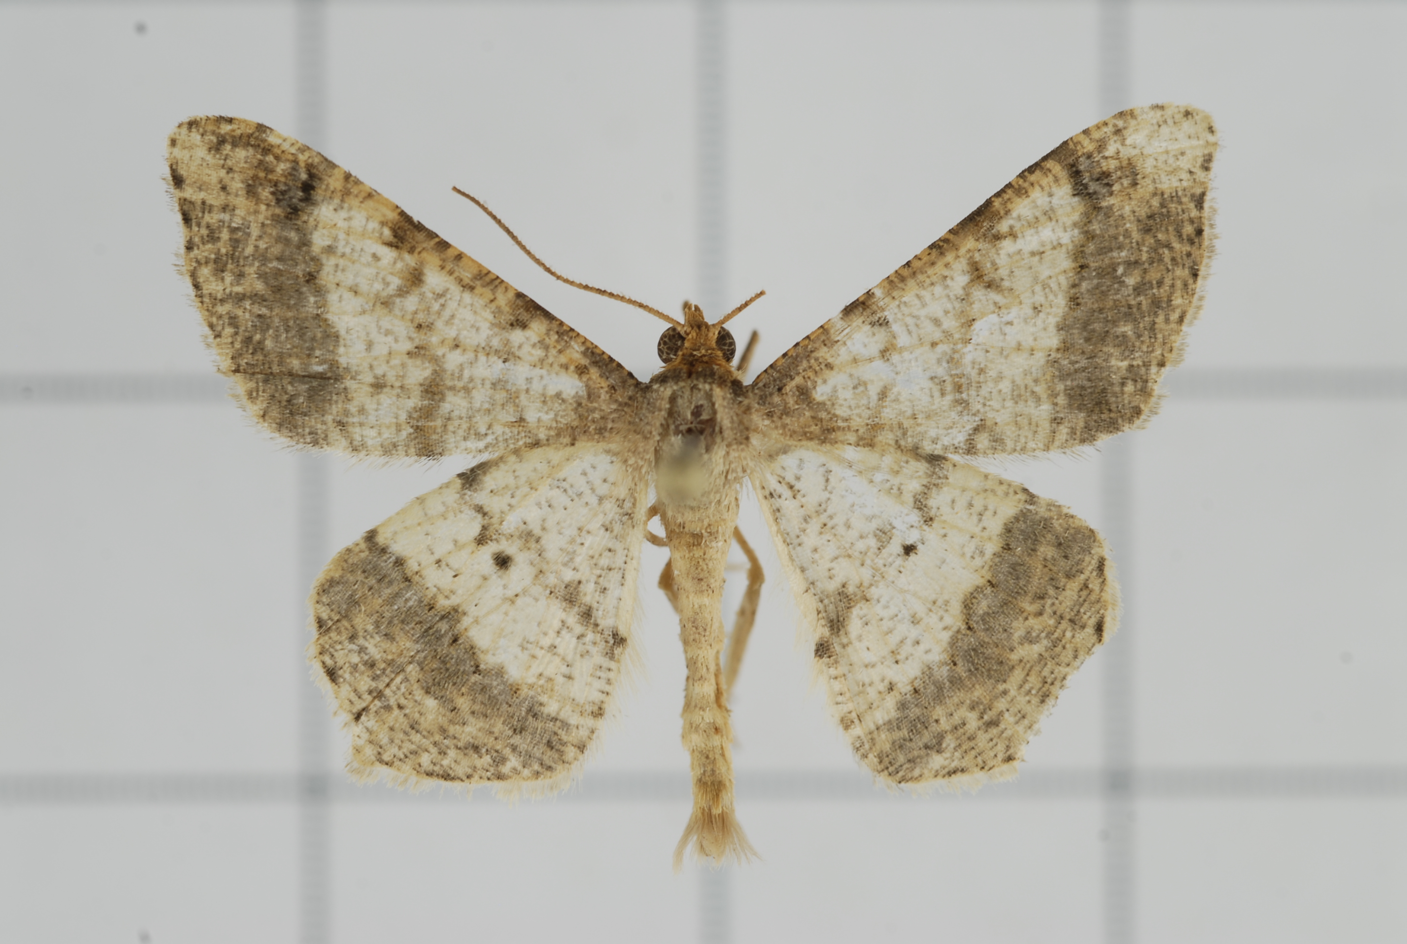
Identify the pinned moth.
Macaria abydata
